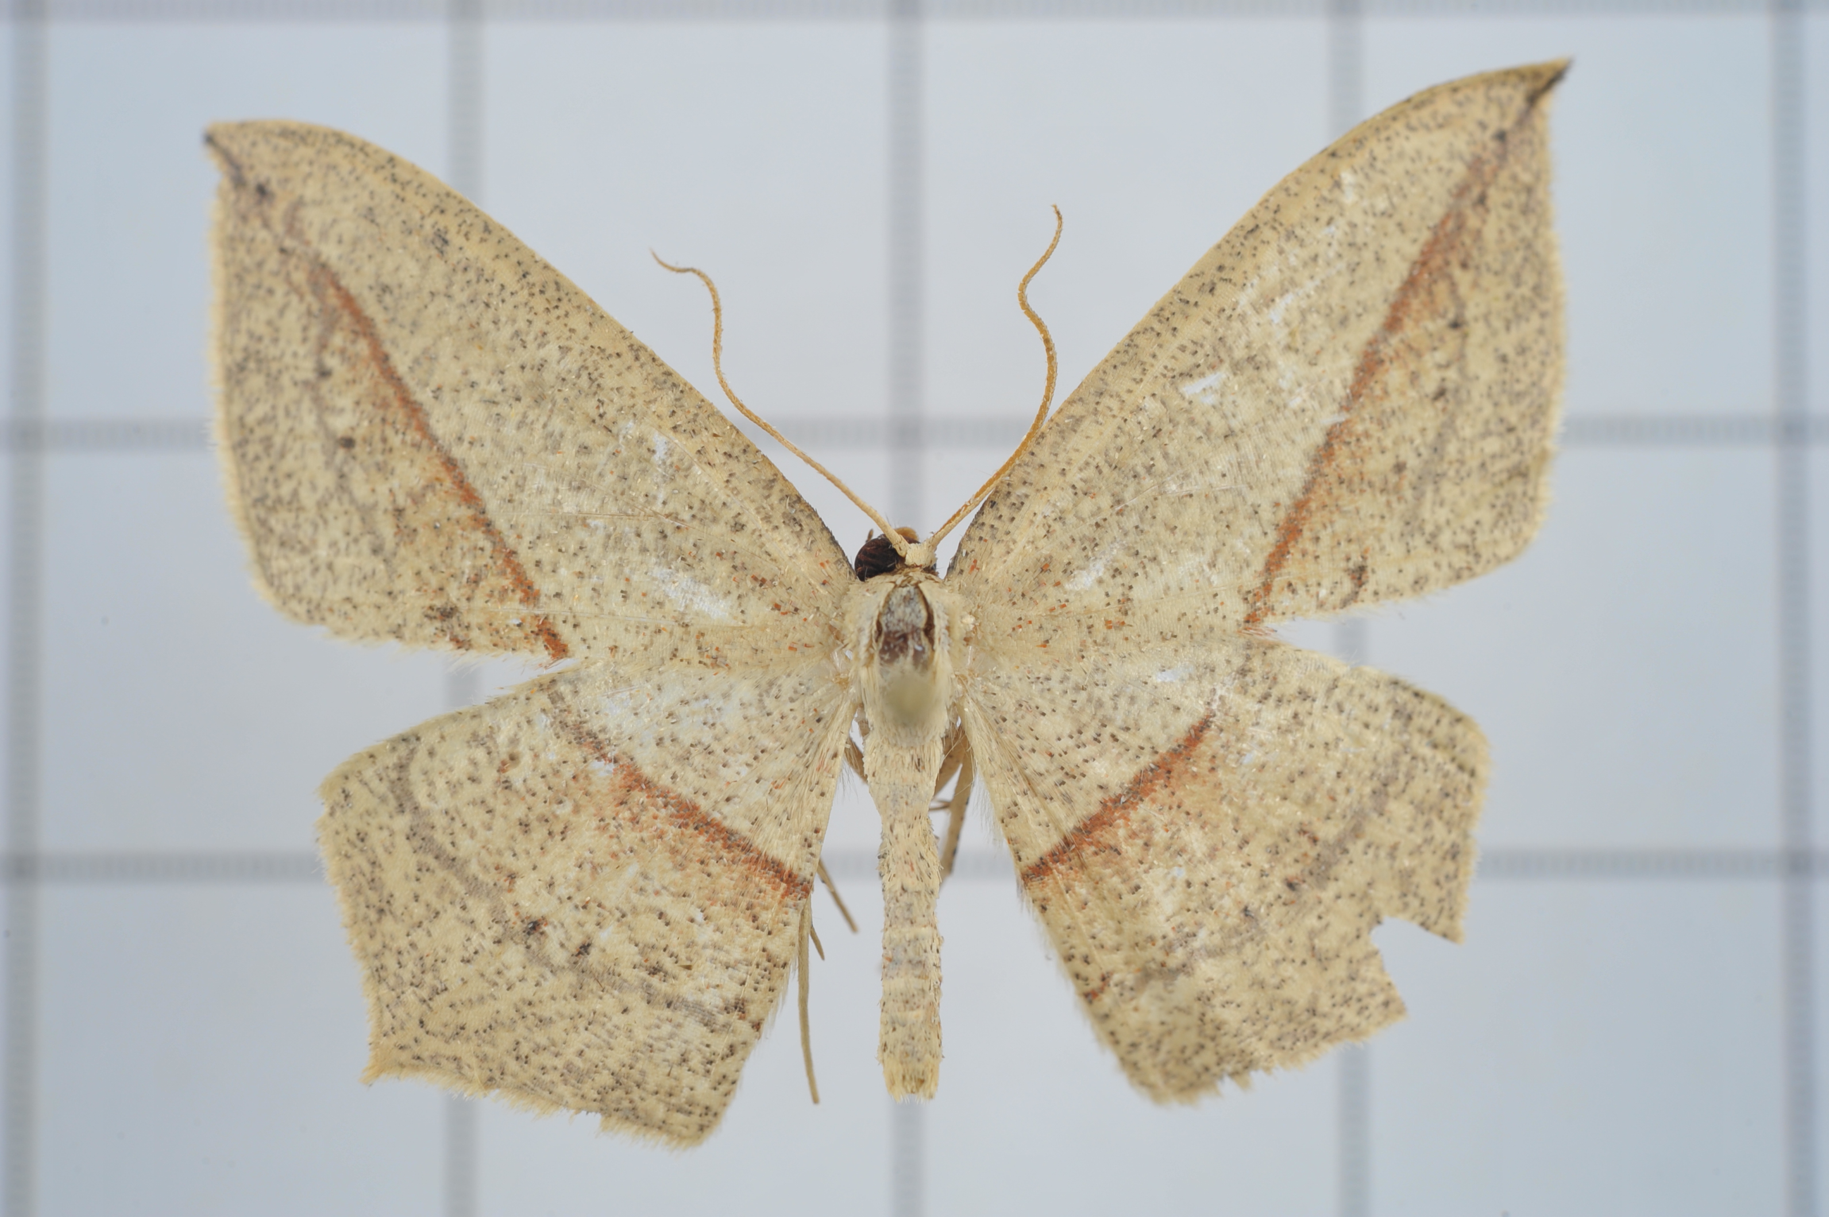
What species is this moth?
Timandra stueningi
